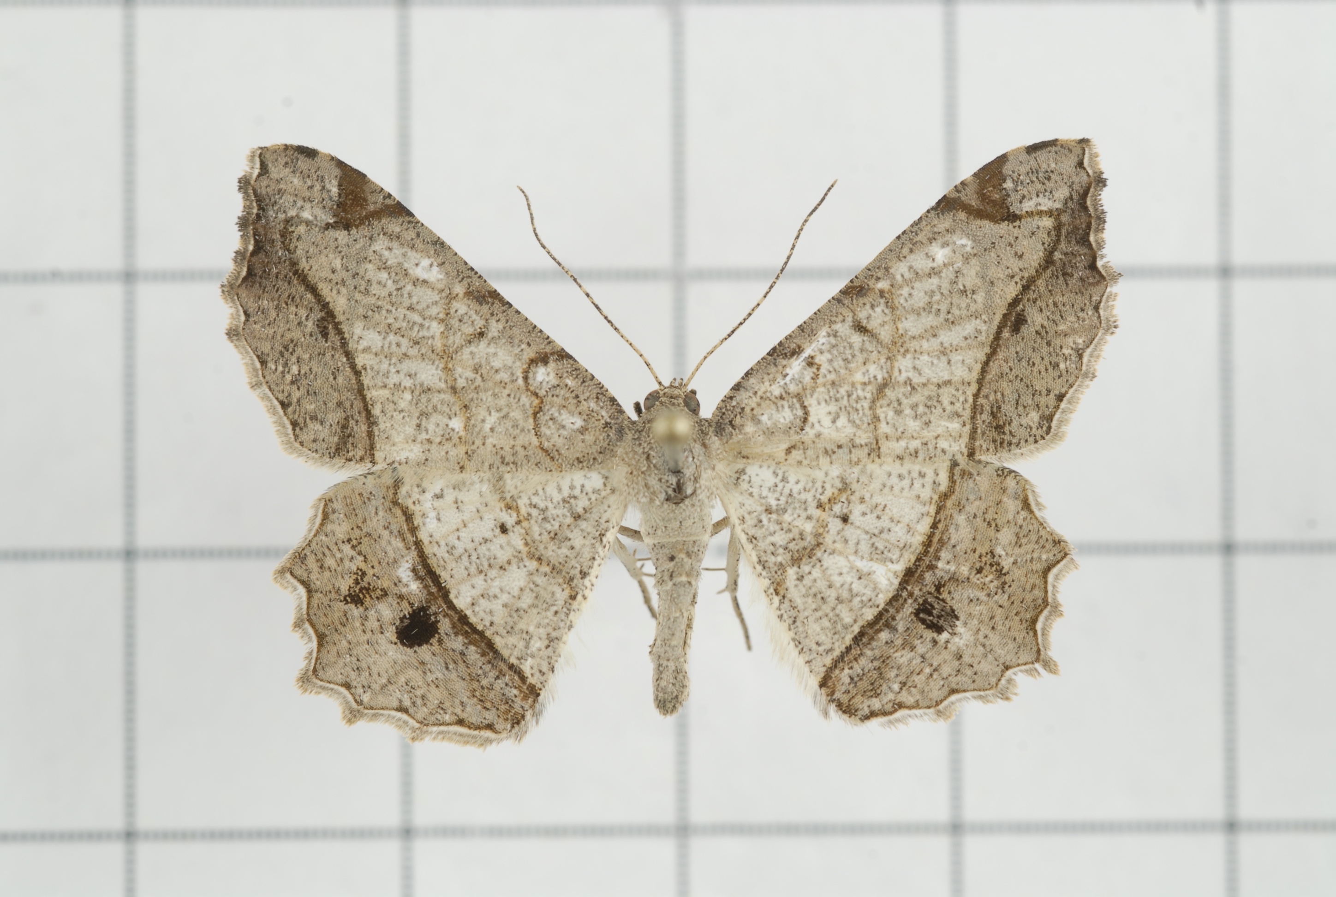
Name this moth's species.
Chiasmia intermediaria
